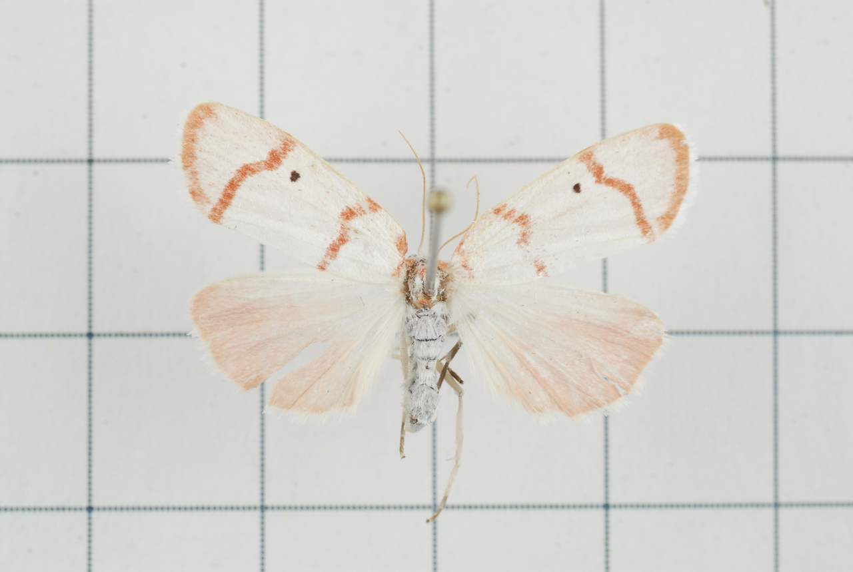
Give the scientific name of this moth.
Cyana hamata hamata
